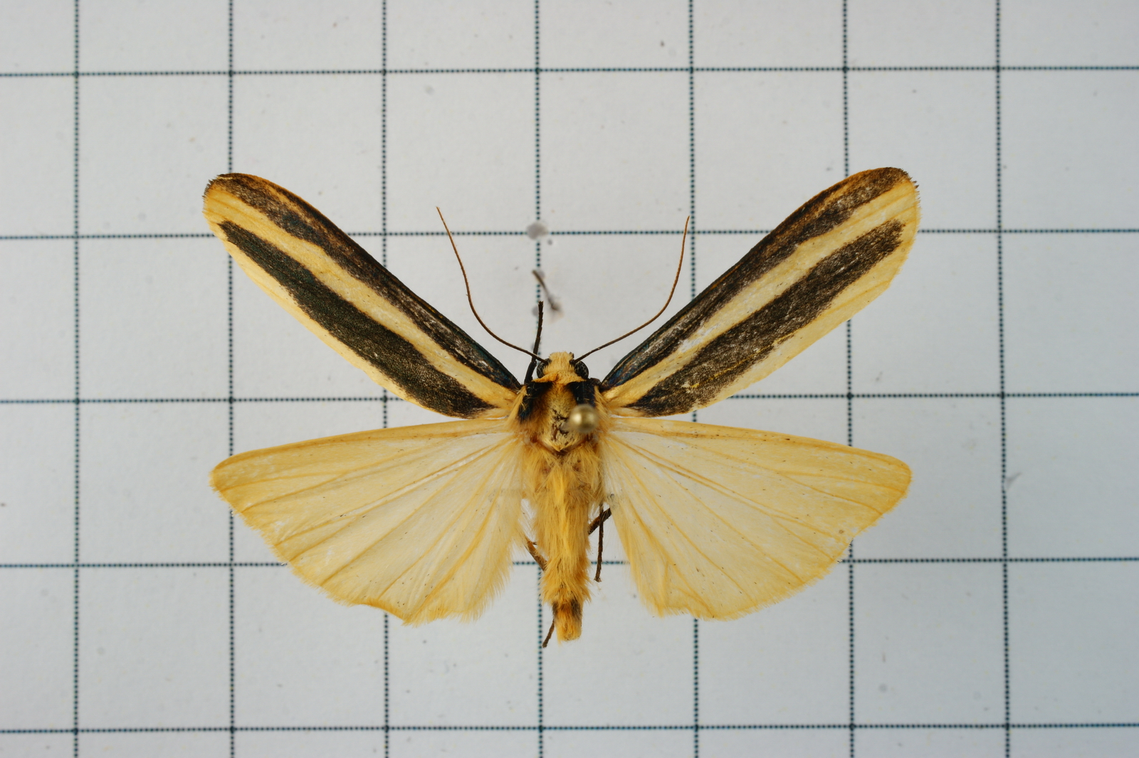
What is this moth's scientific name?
Chrysorabdia vilemani
